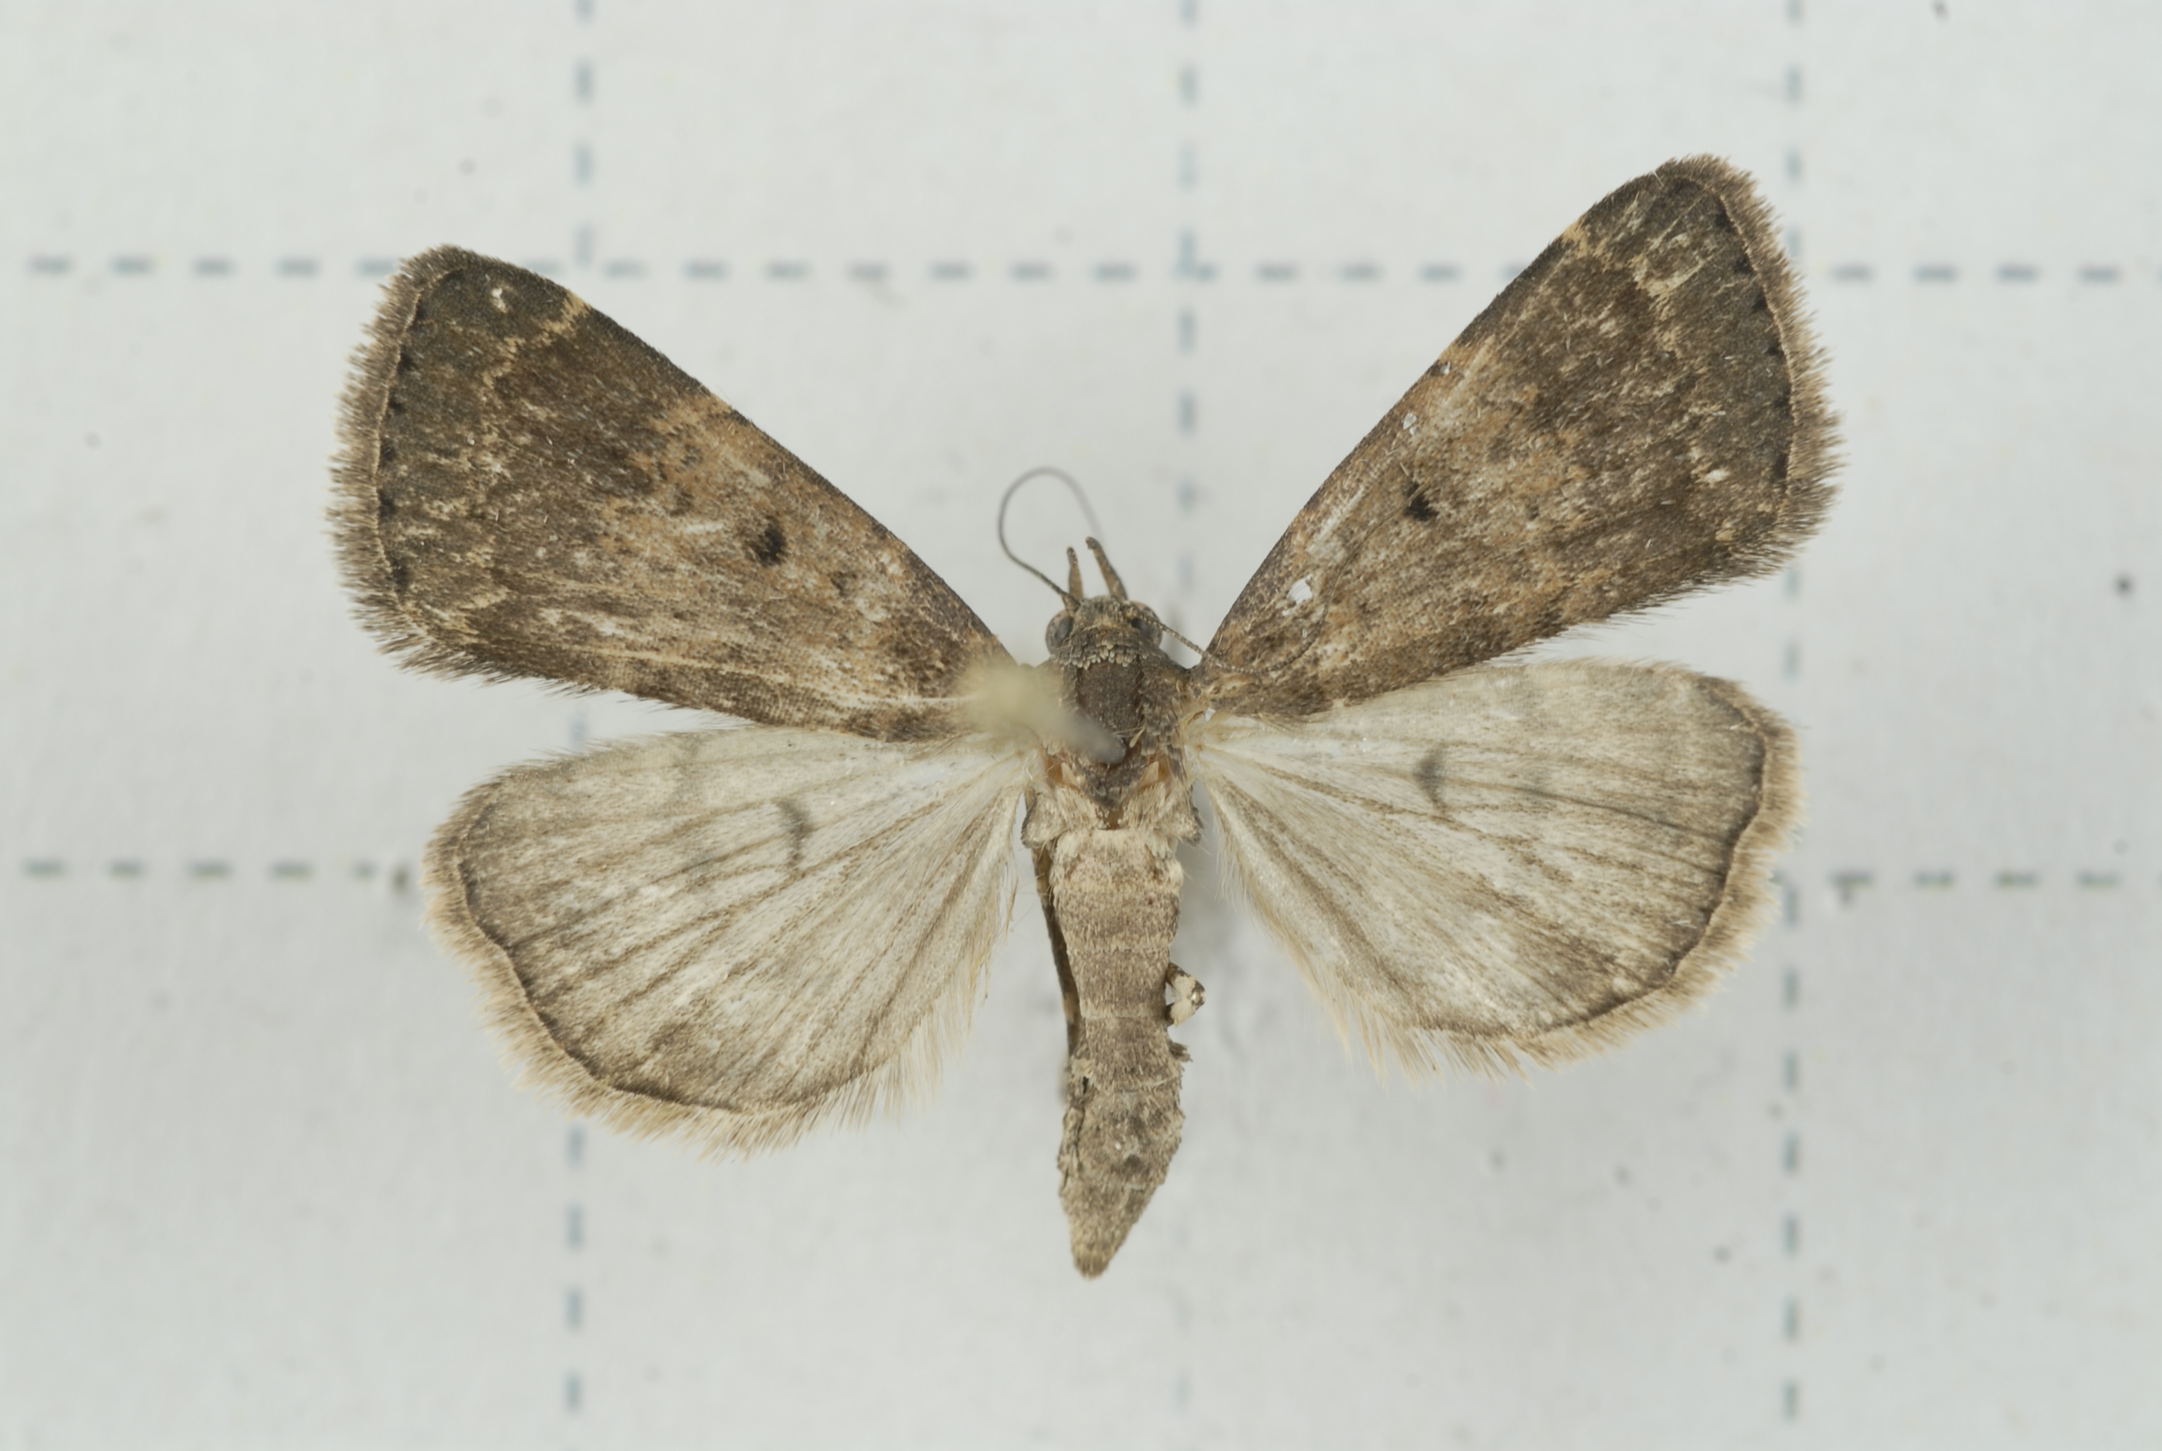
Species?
Hydrillodes lentalis
